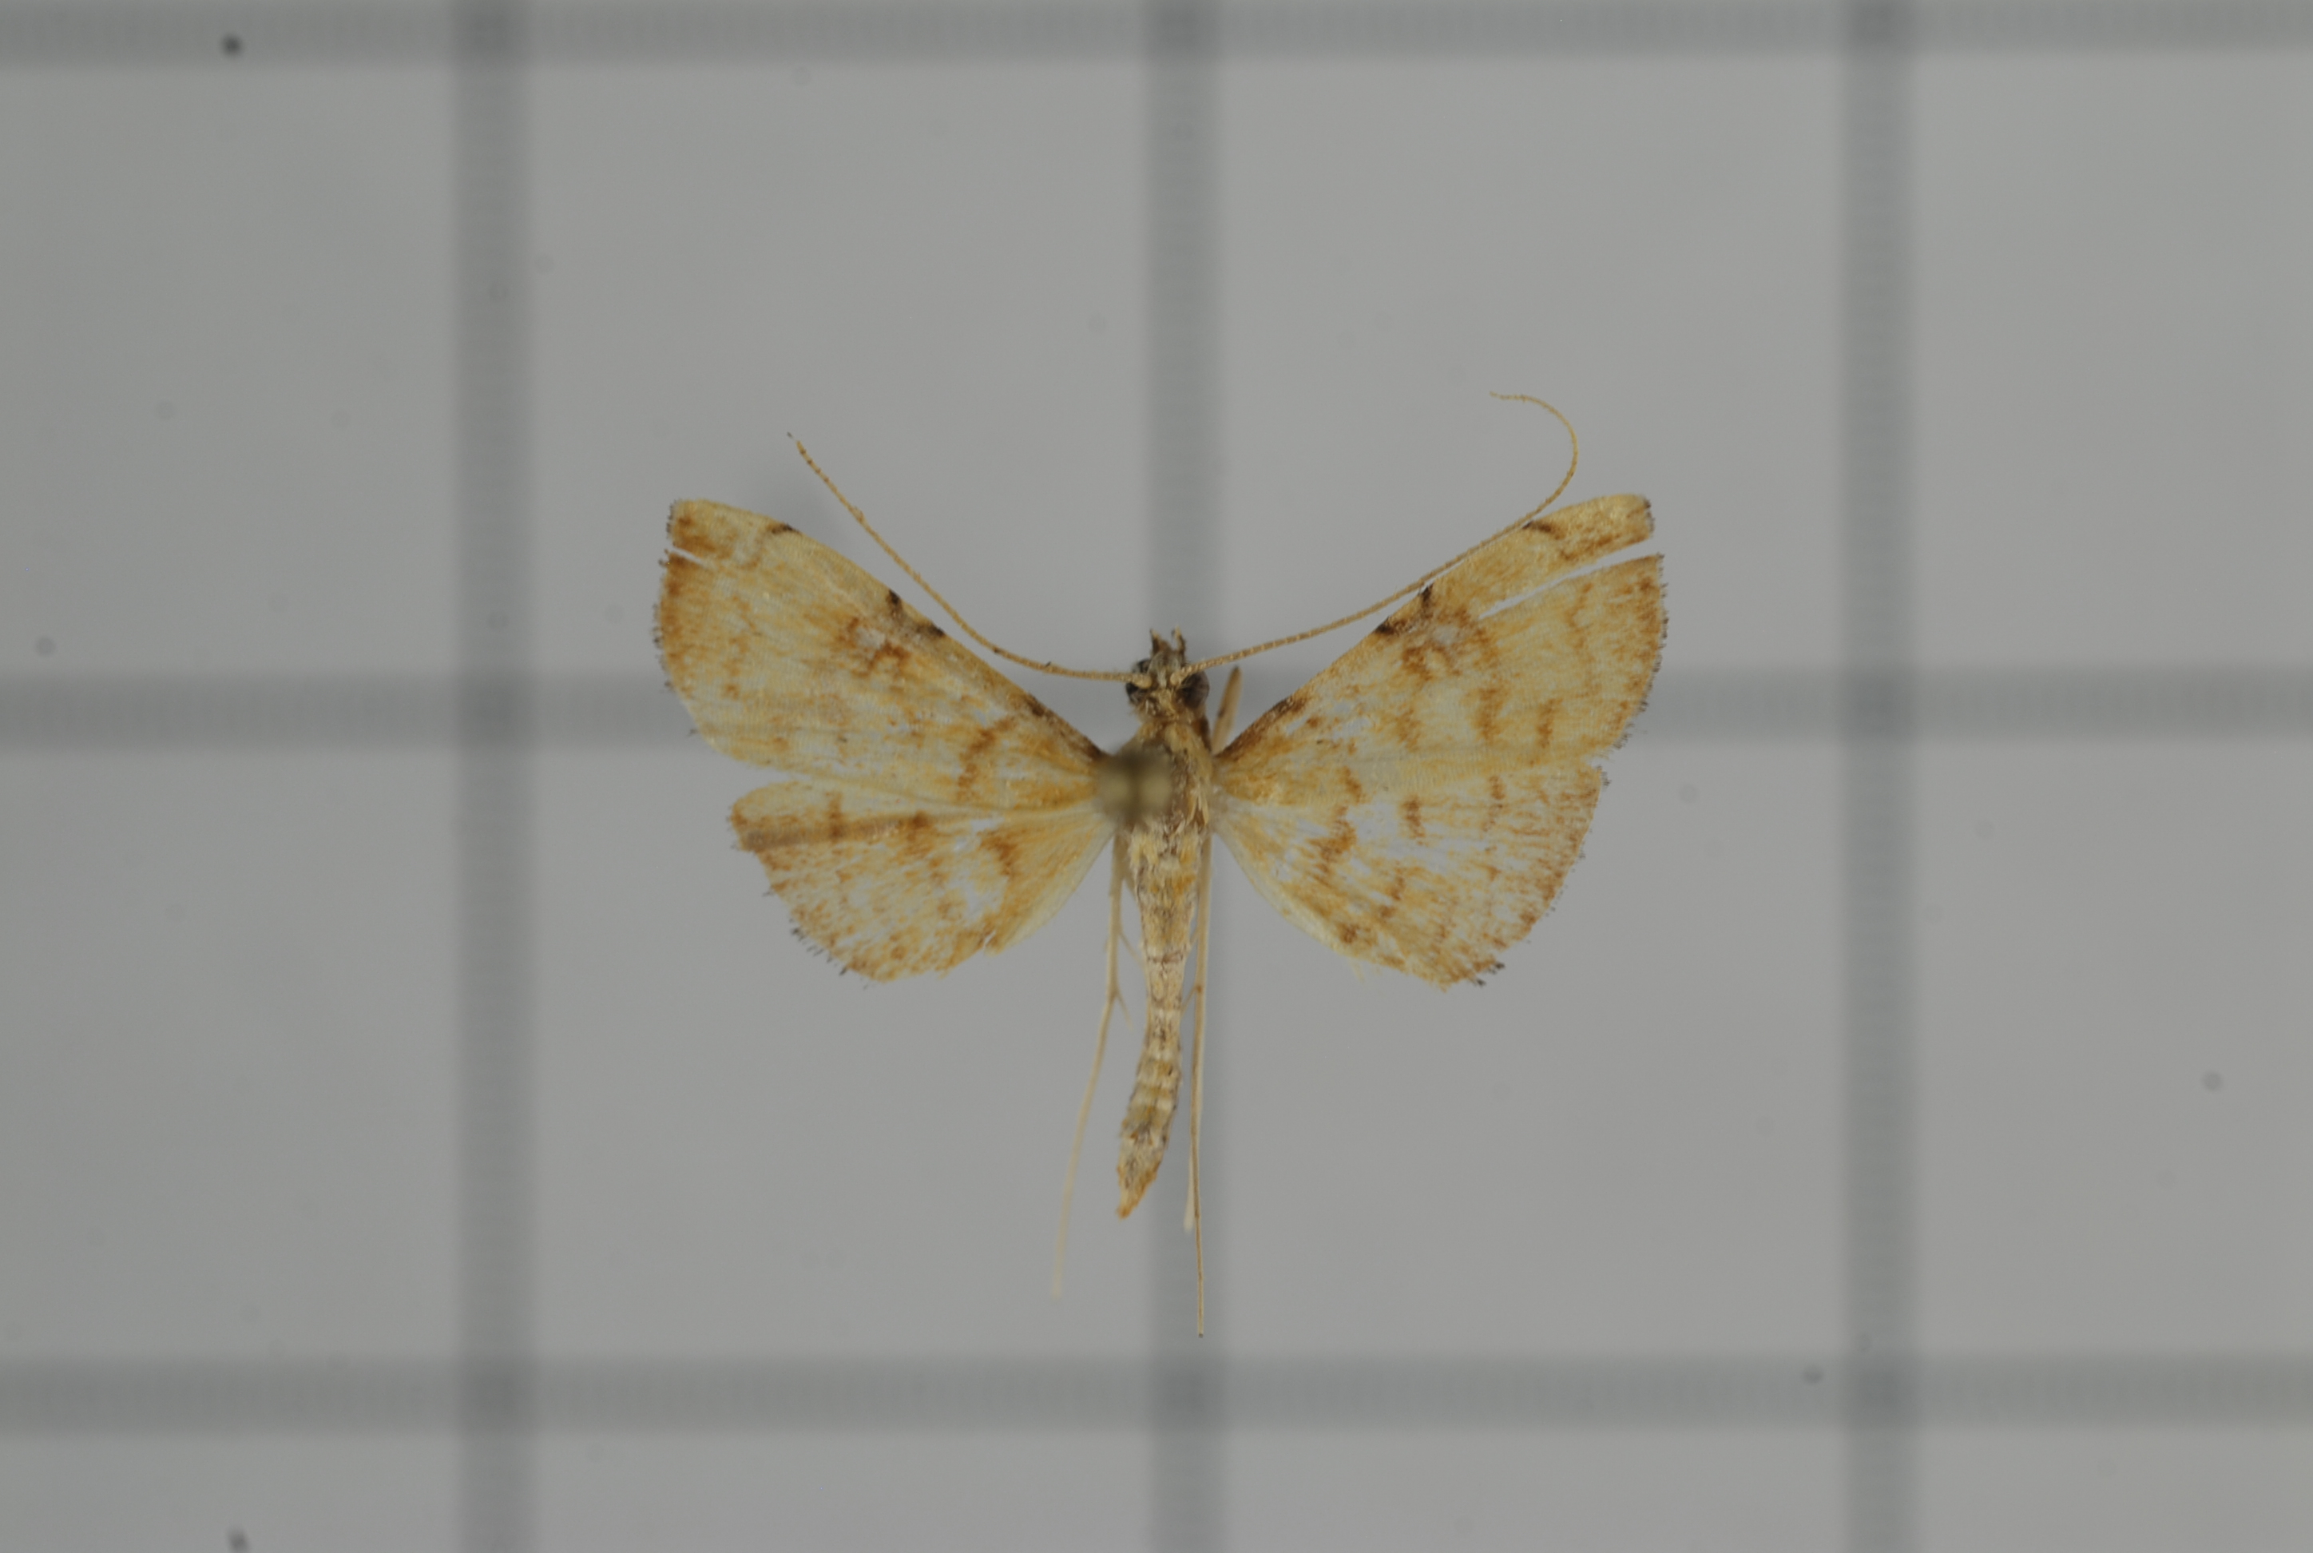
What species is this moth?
Mabra nigriscripta
